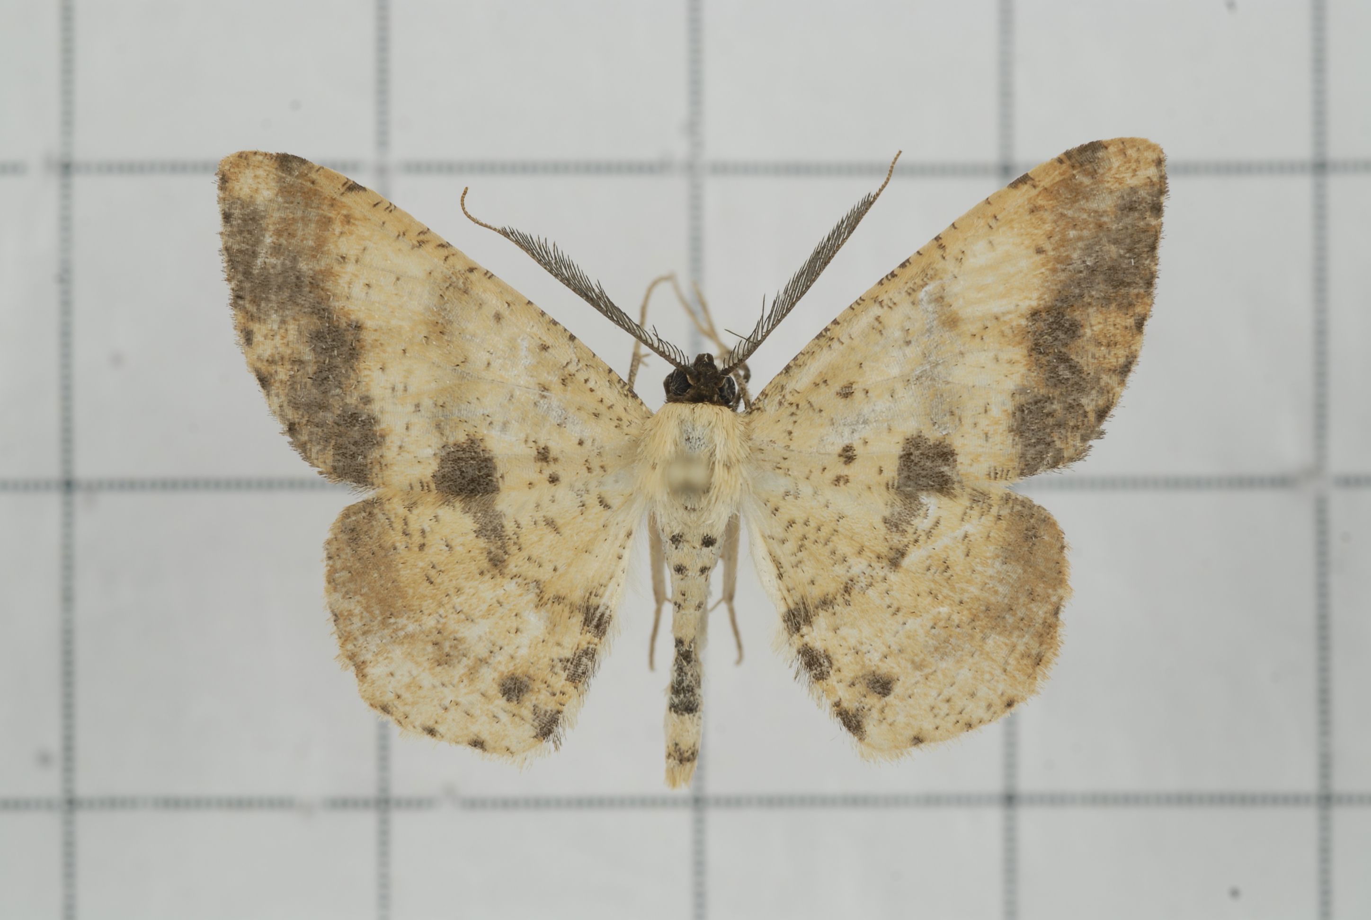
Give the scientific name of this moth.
Lophobates inchoata
